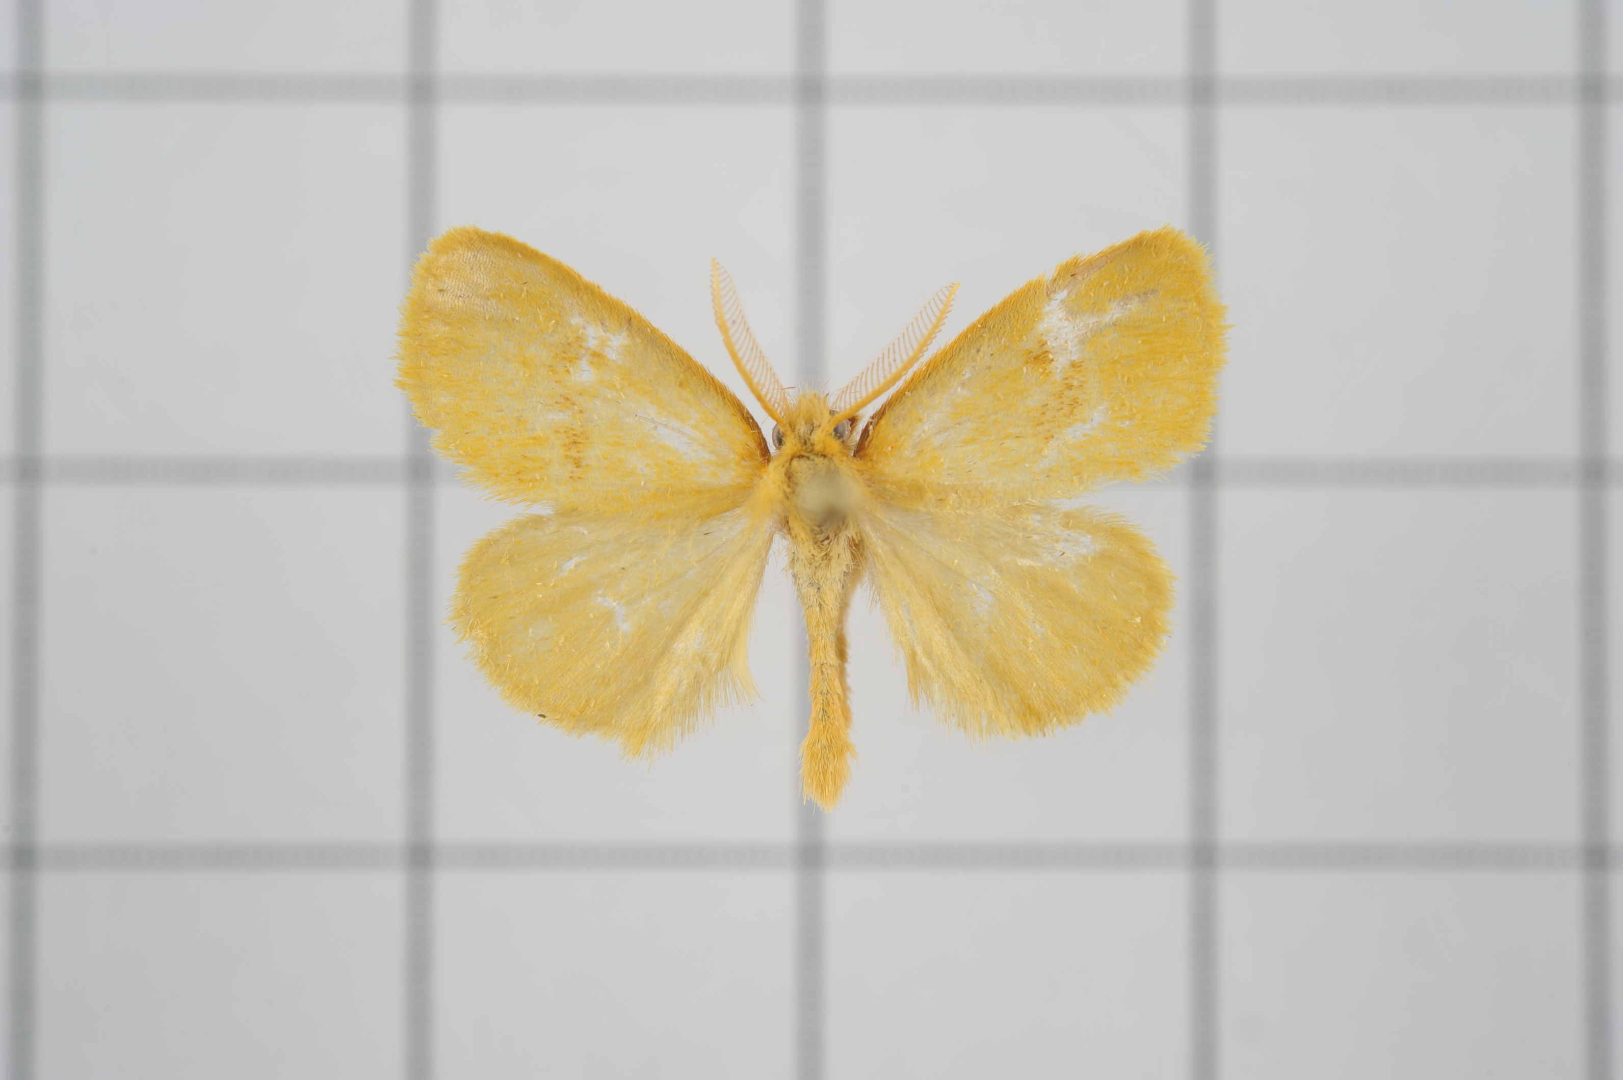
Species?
Euproctis taiwana
